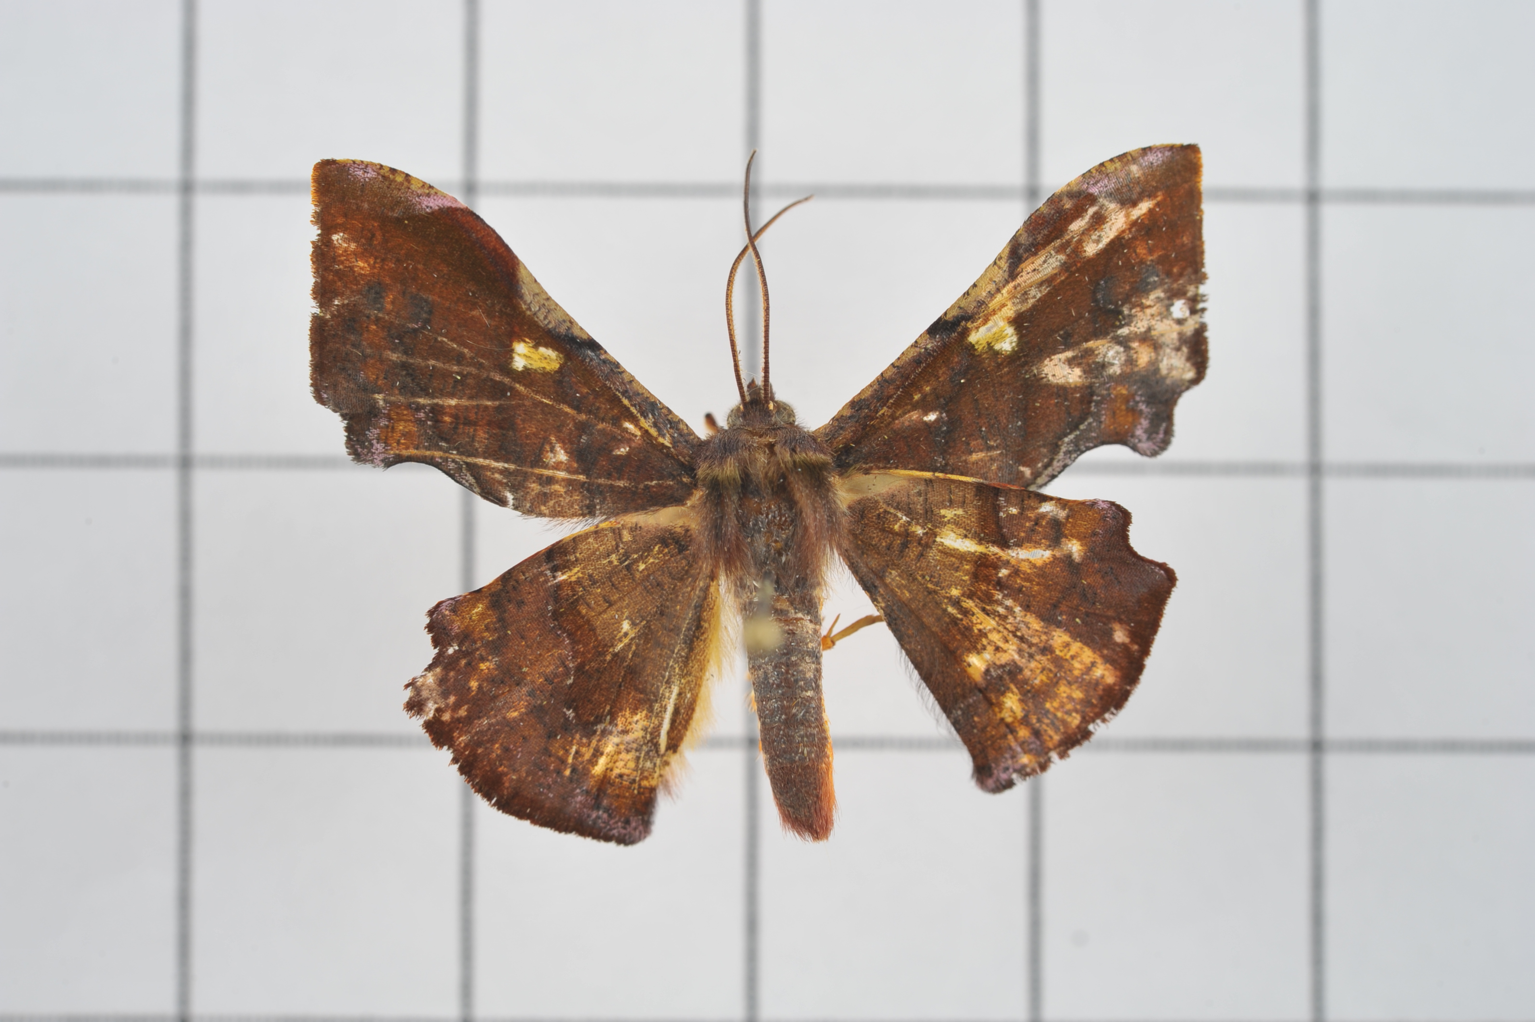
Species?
Fascellina chromataria
